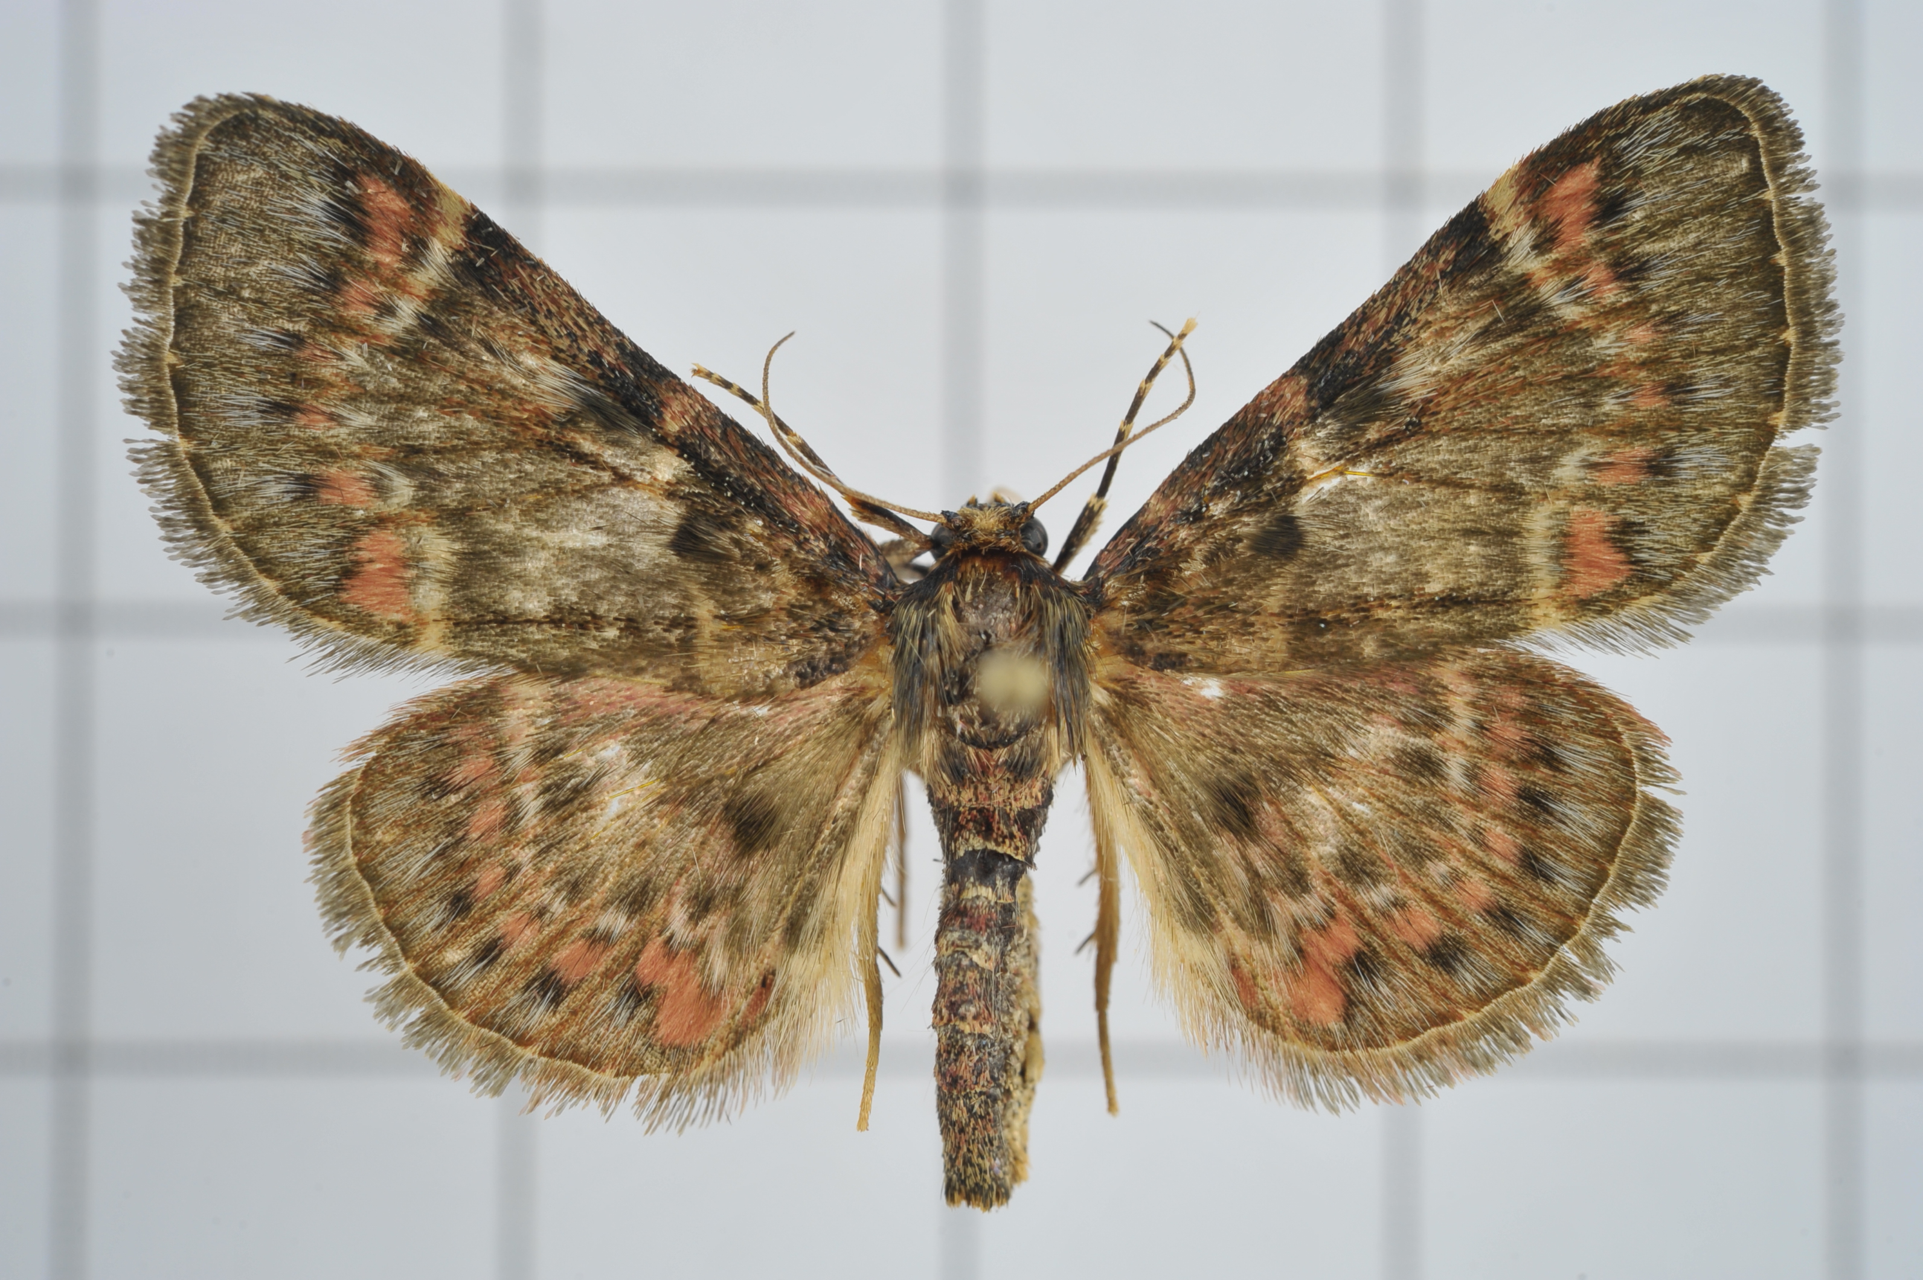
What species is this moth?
Coenodomus dudgeoni
